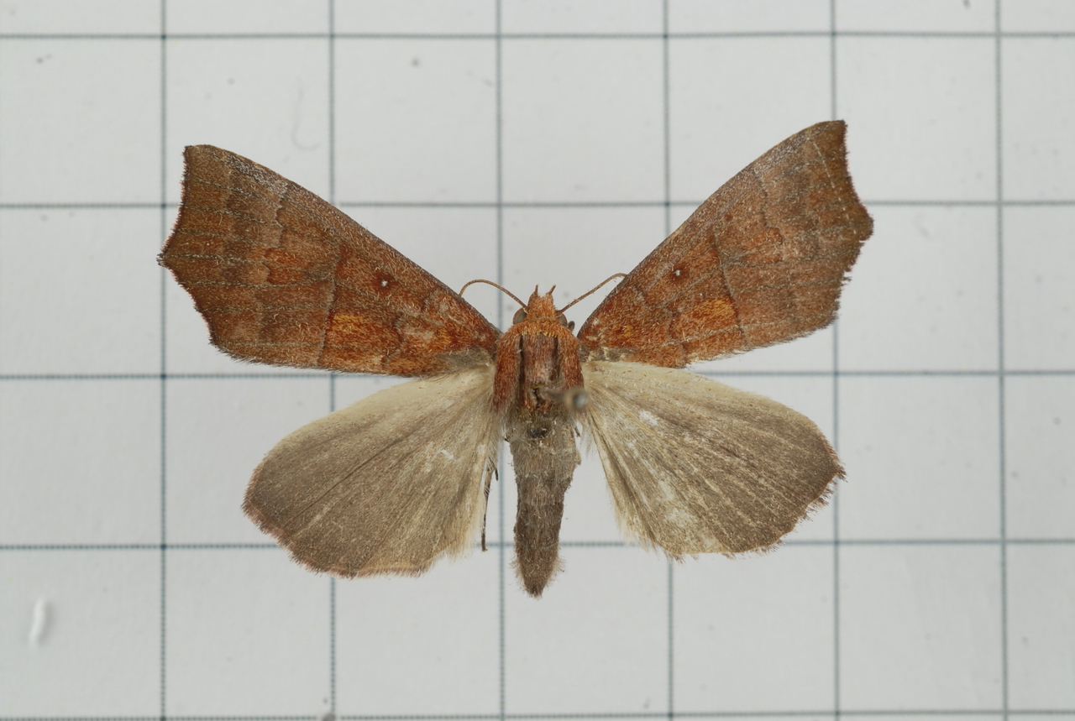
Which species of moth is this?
Rusicada privata
